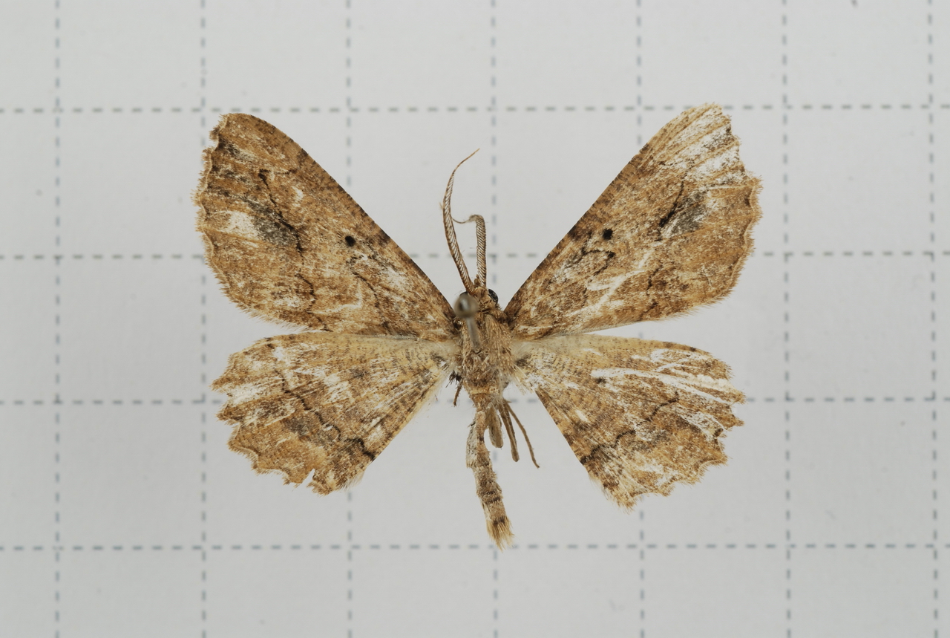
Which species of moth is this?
Menophra anaplagiata
